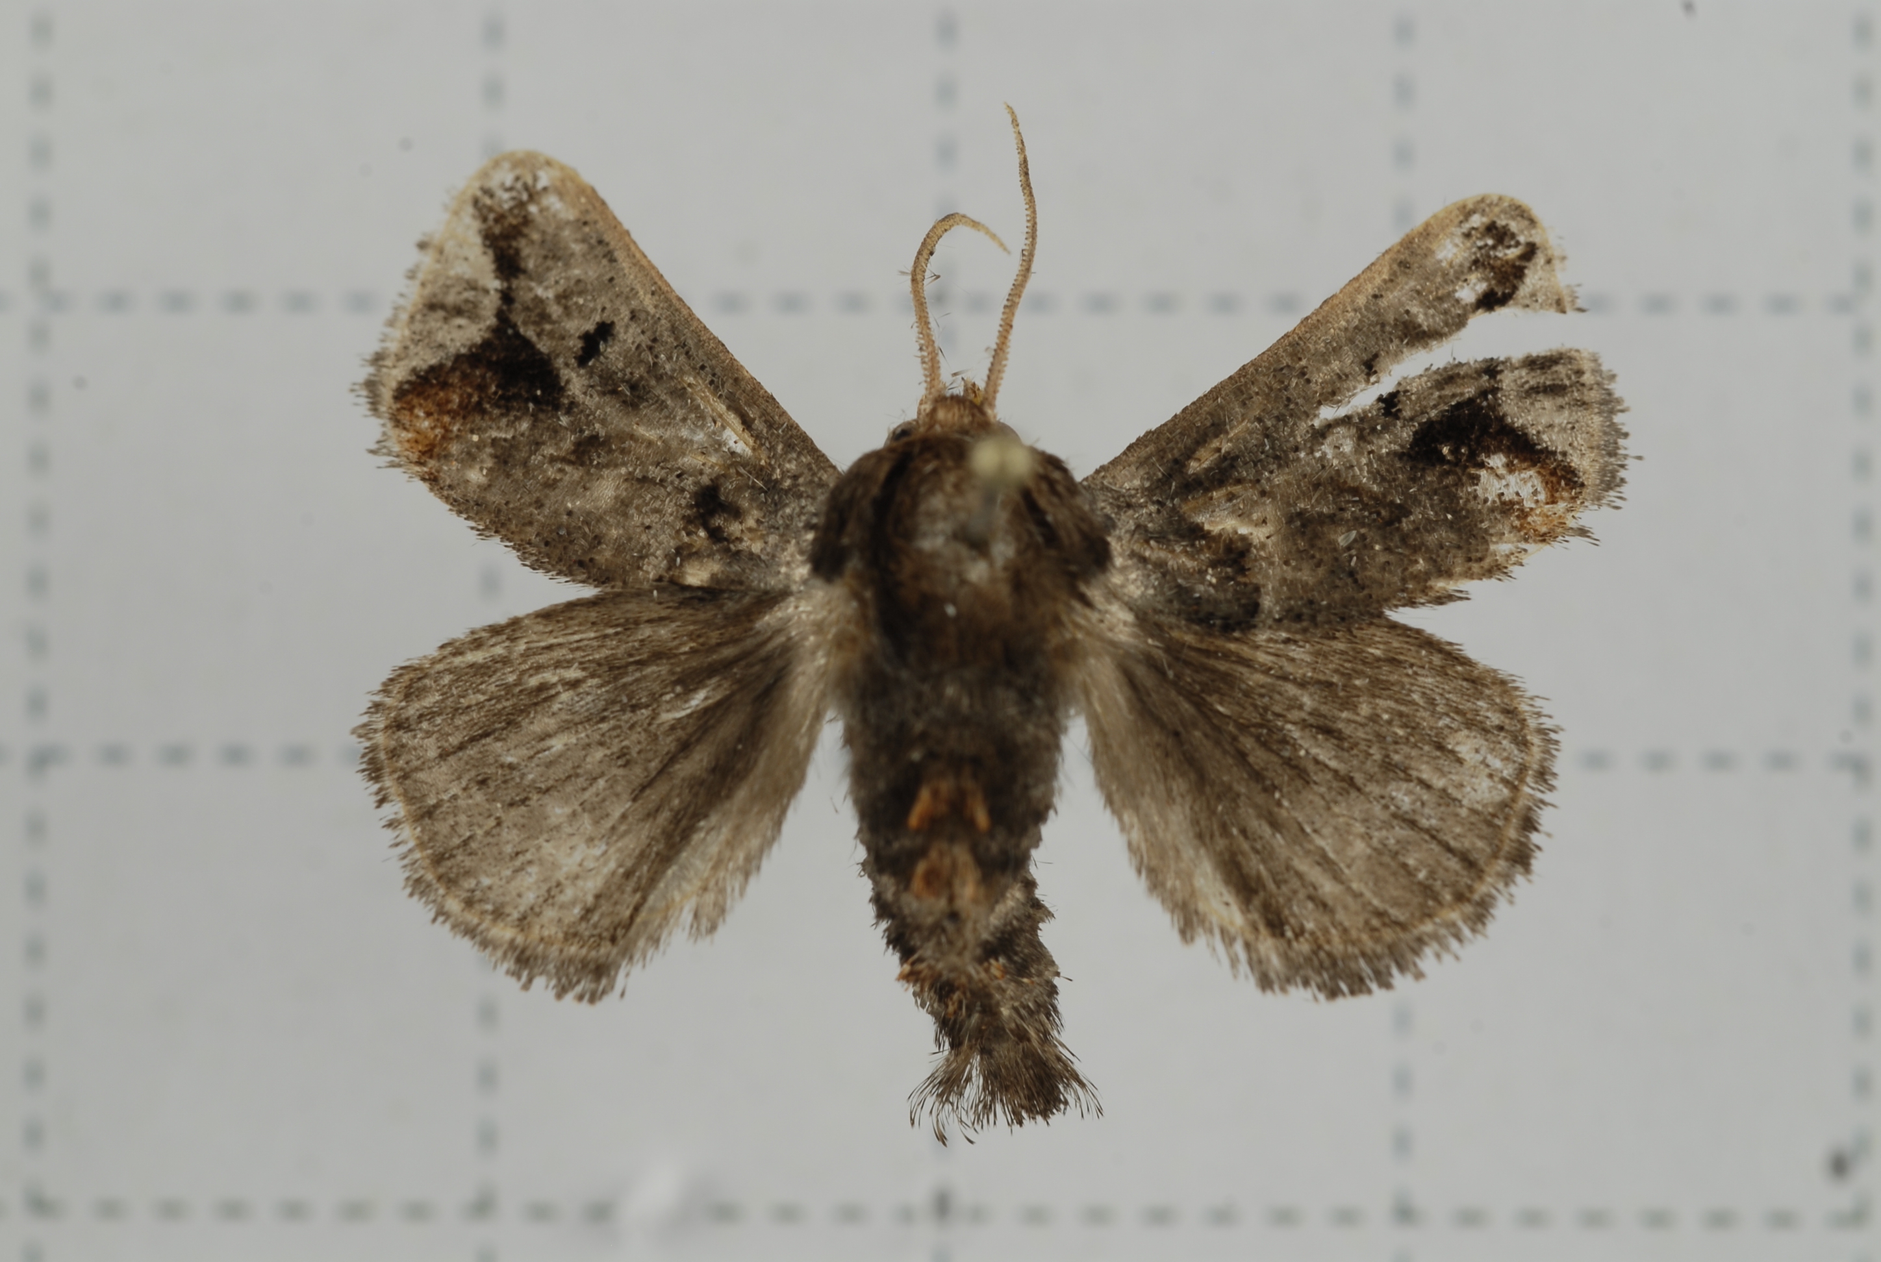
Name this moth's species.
Phlossa conjuncta
